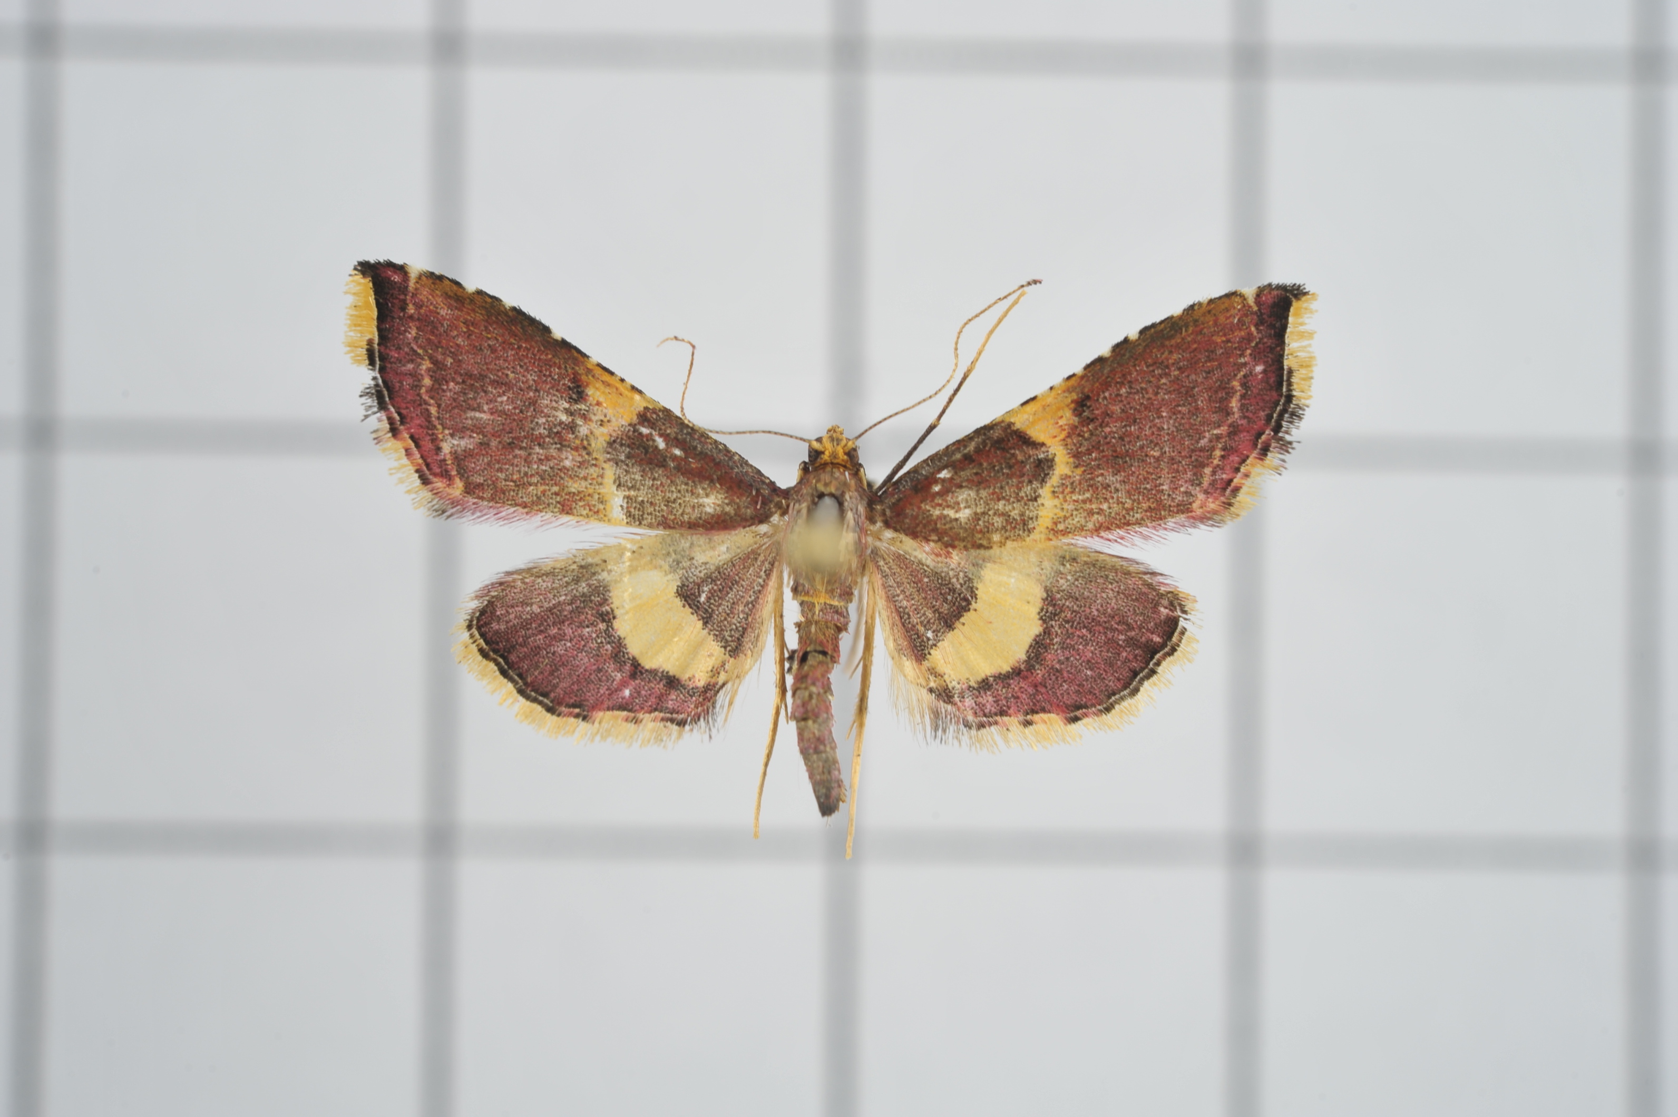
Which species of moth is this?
Endotricha metacuralis
